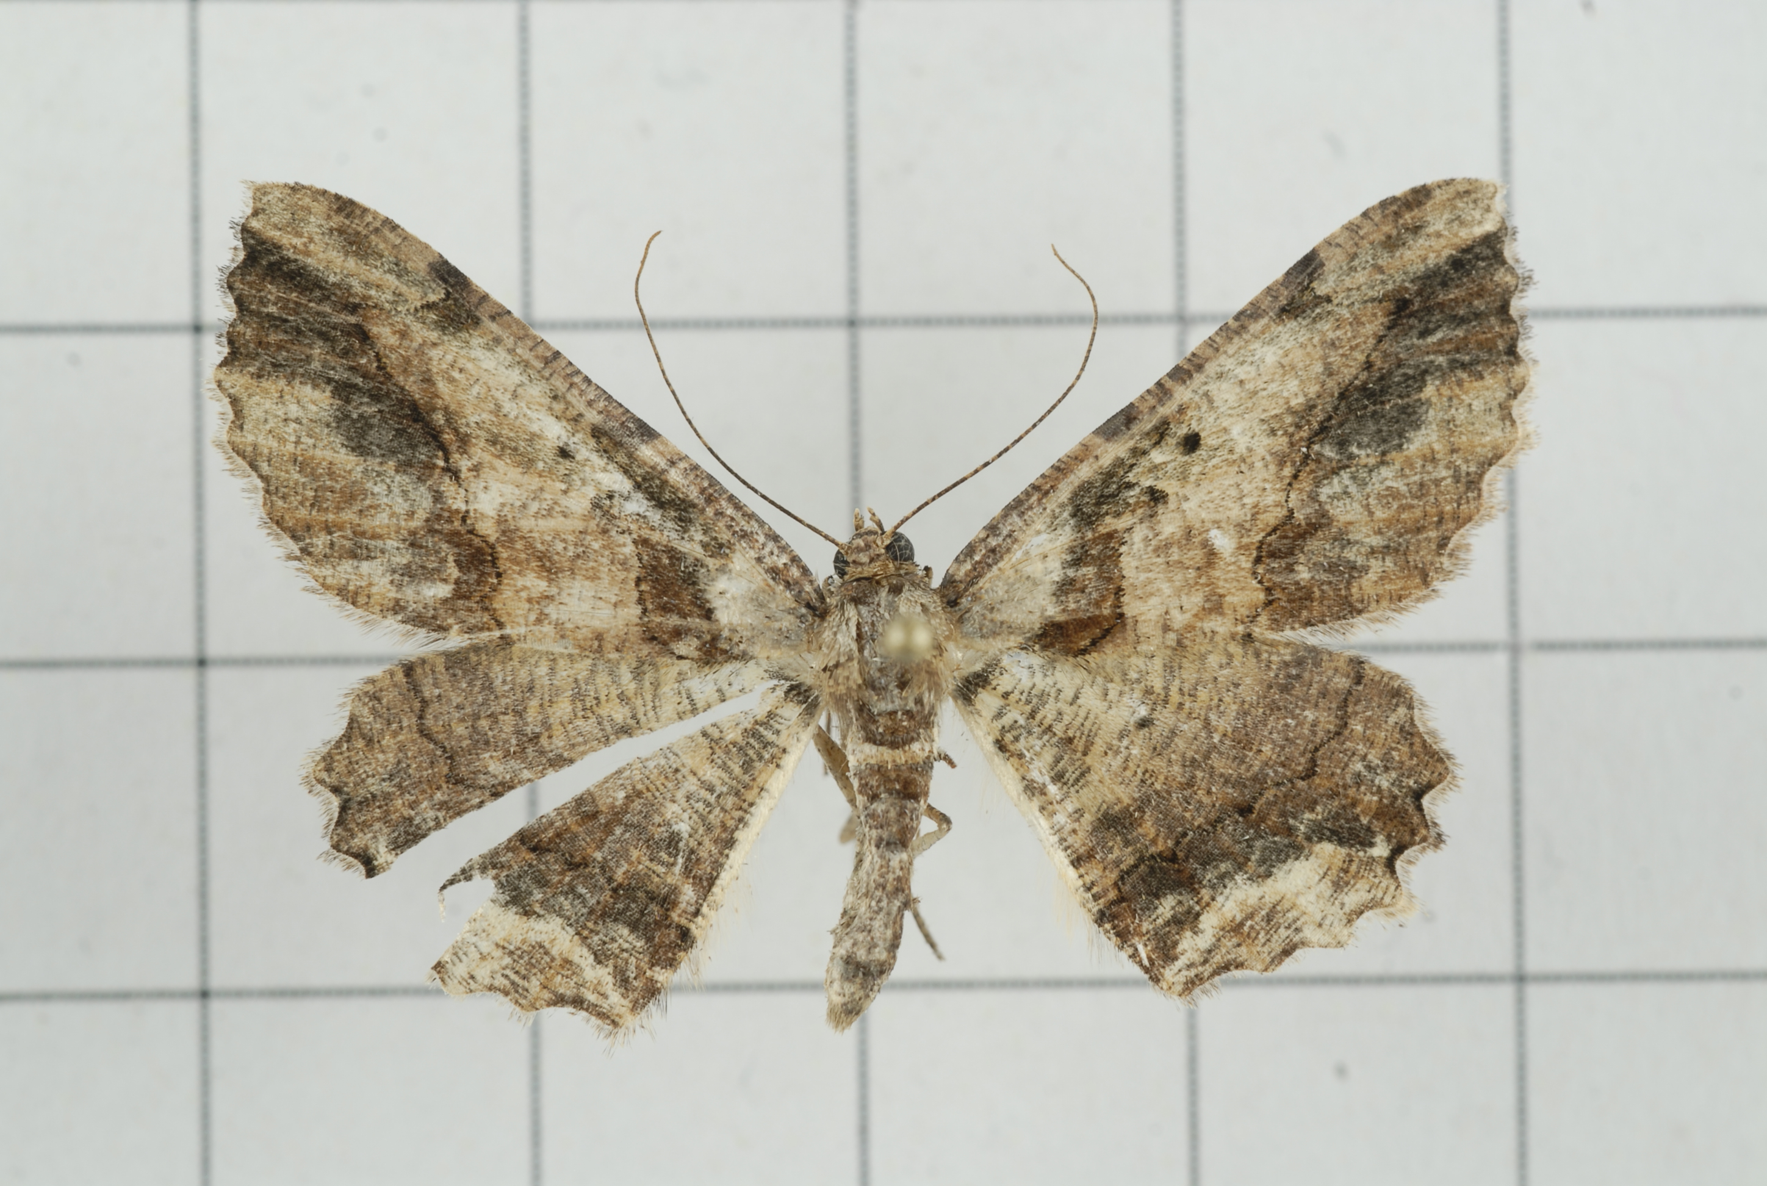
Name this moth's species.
Menophra anaplagiata
